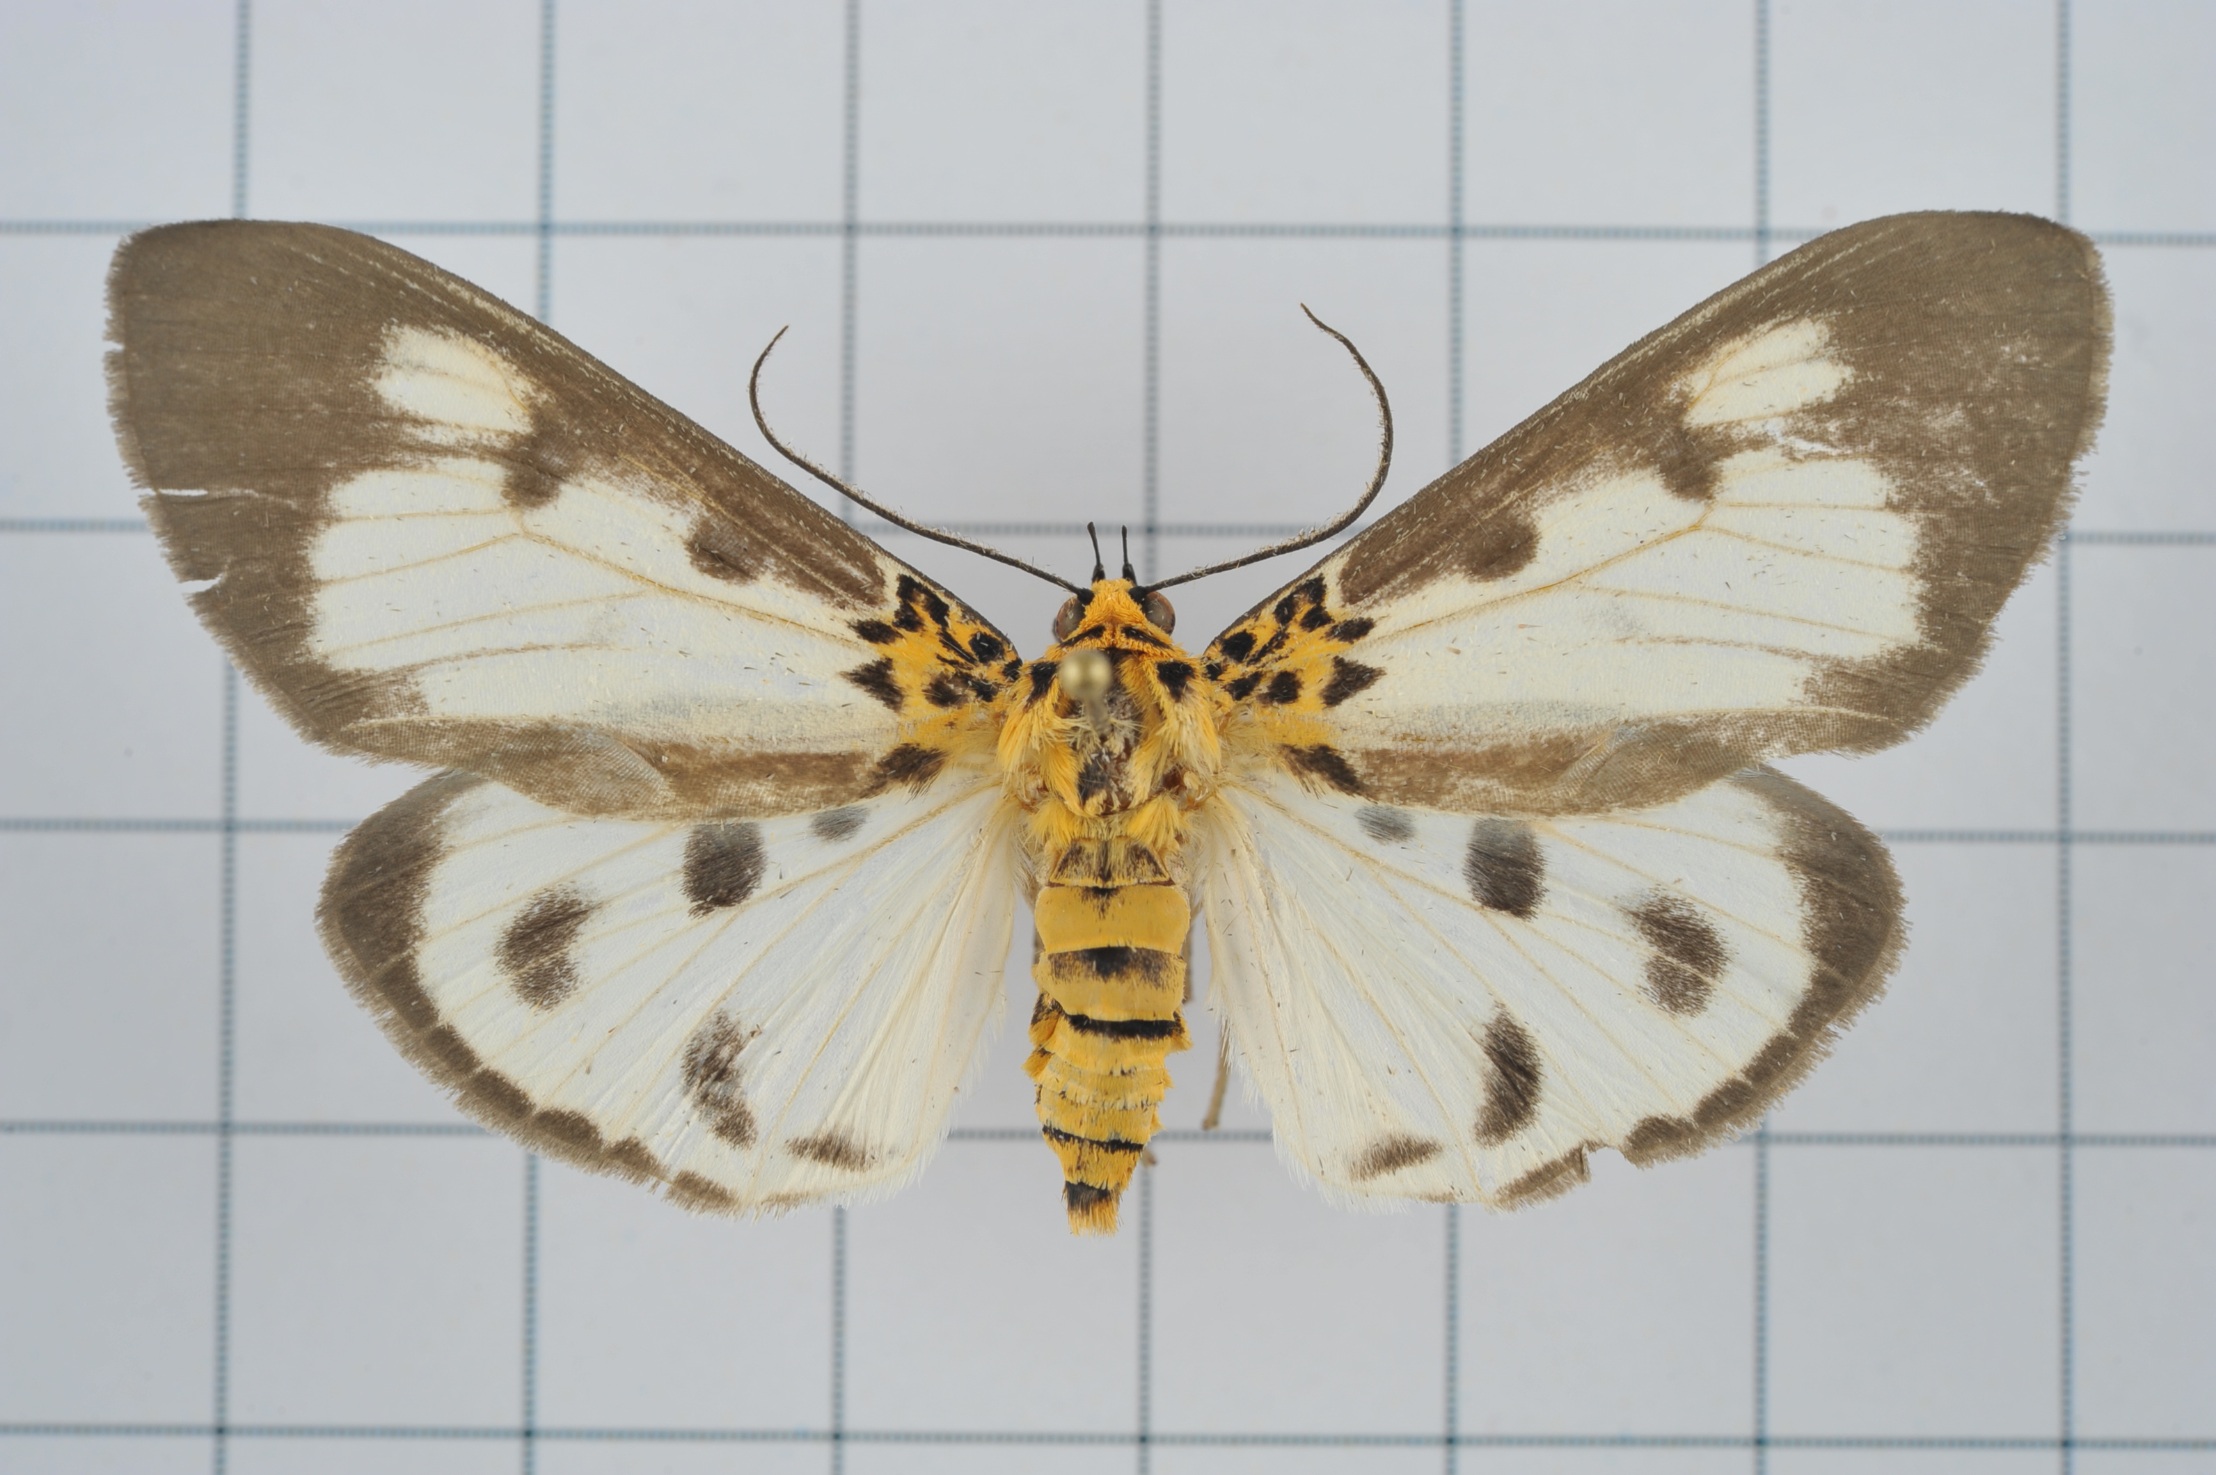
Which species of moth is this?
Asota plana lacteata
